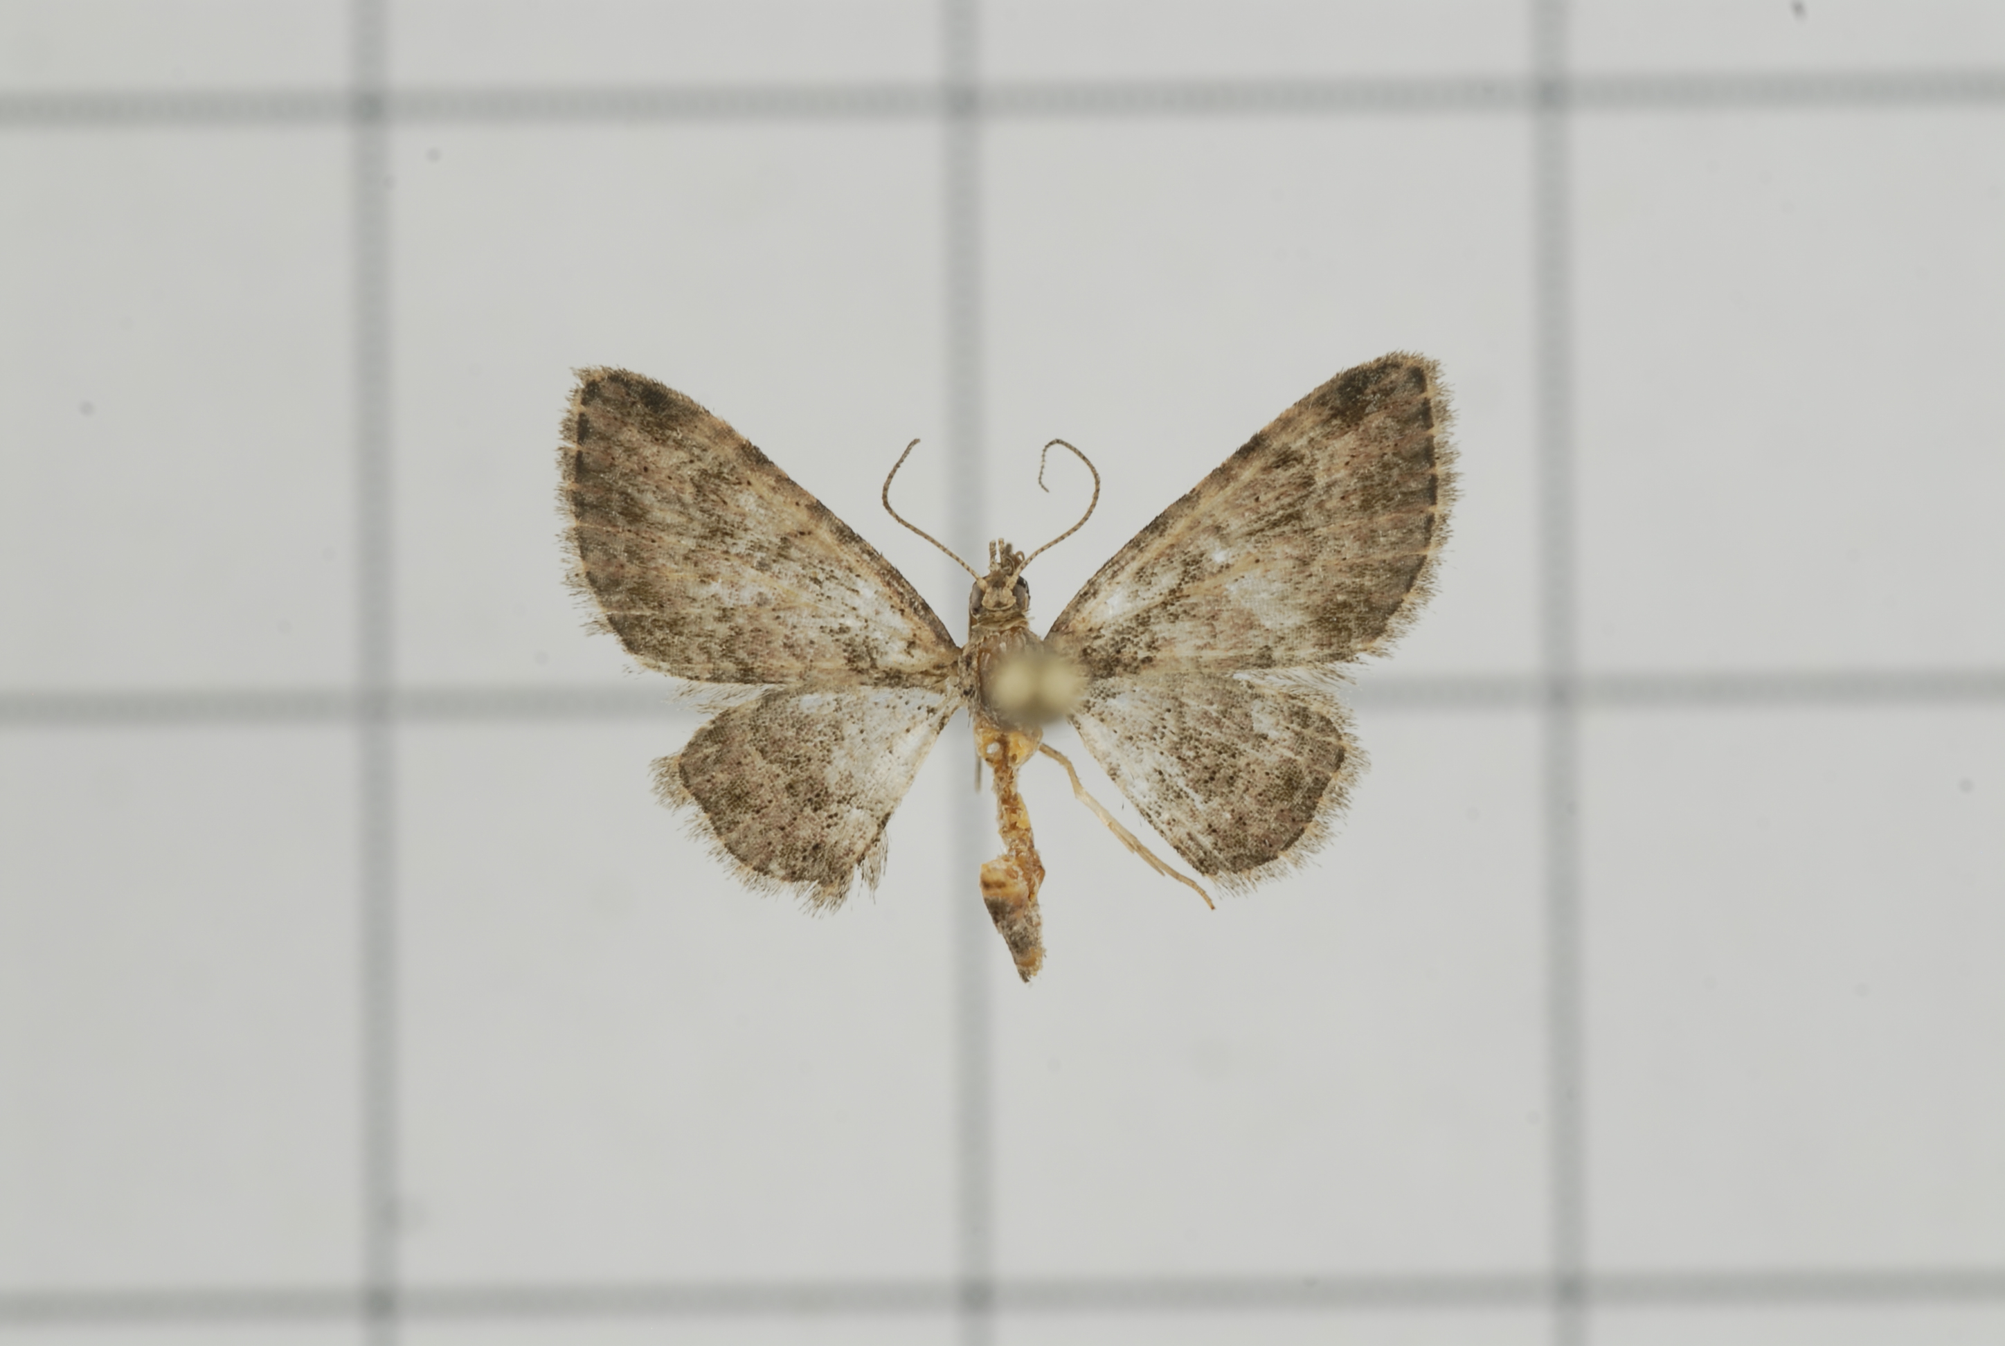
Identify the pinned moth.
Glaucoclystis satoi
